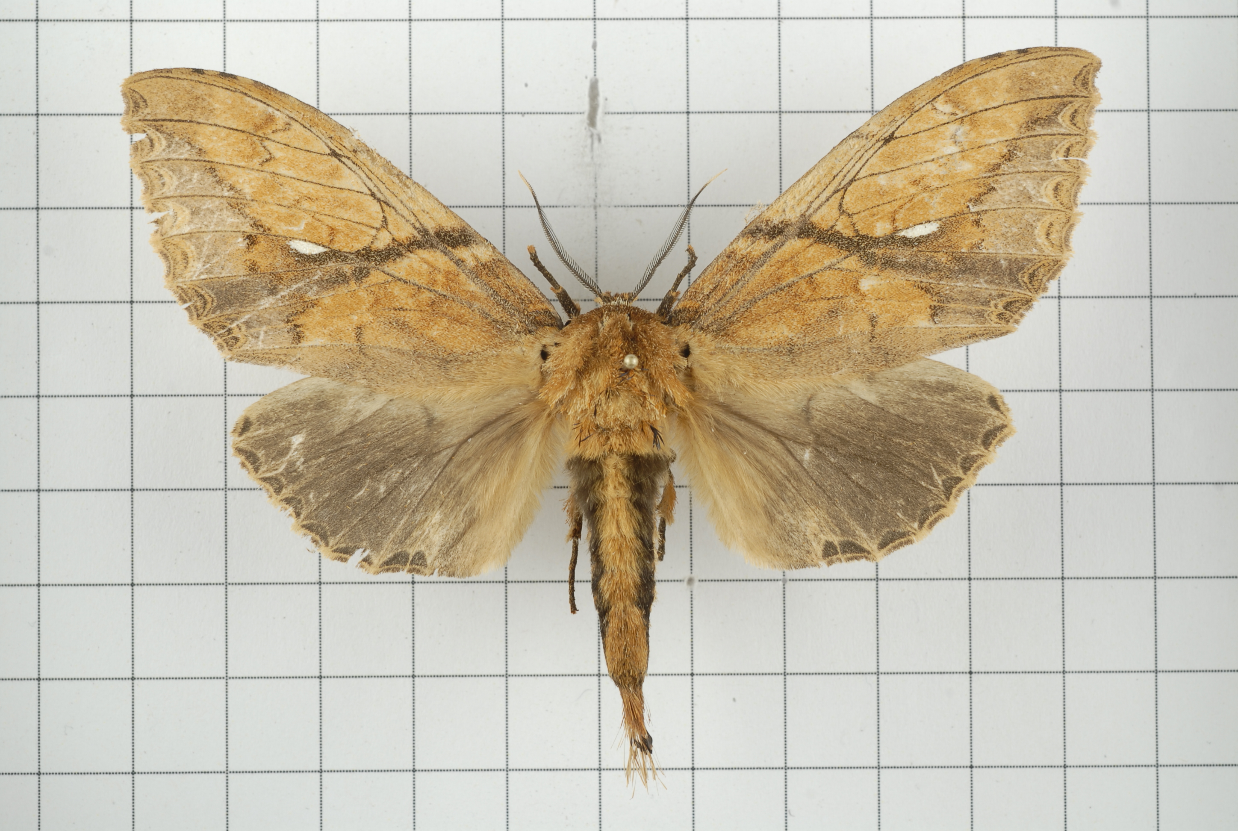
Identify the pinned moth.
Dudusa synopla
